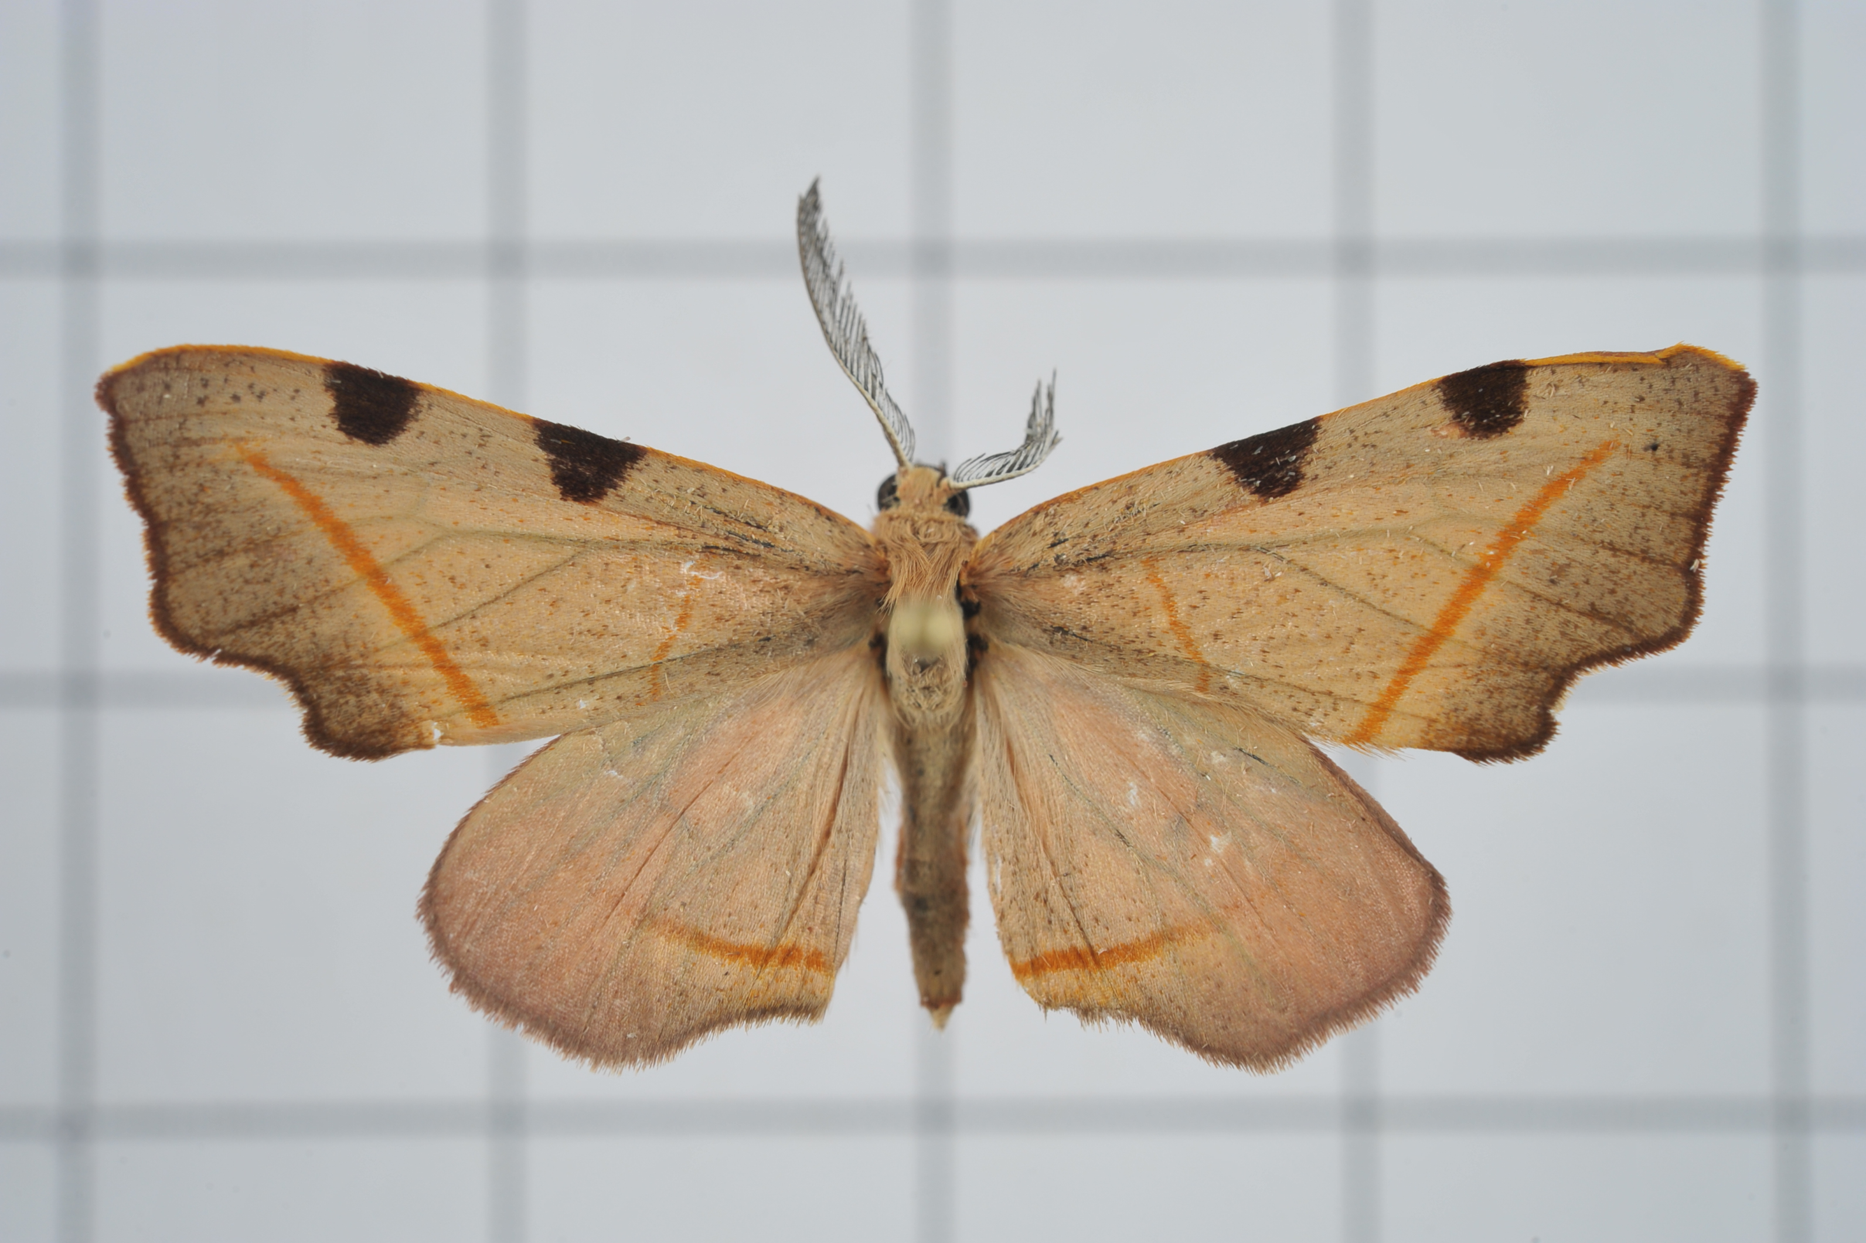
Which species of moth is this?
Achrosis rufescens
